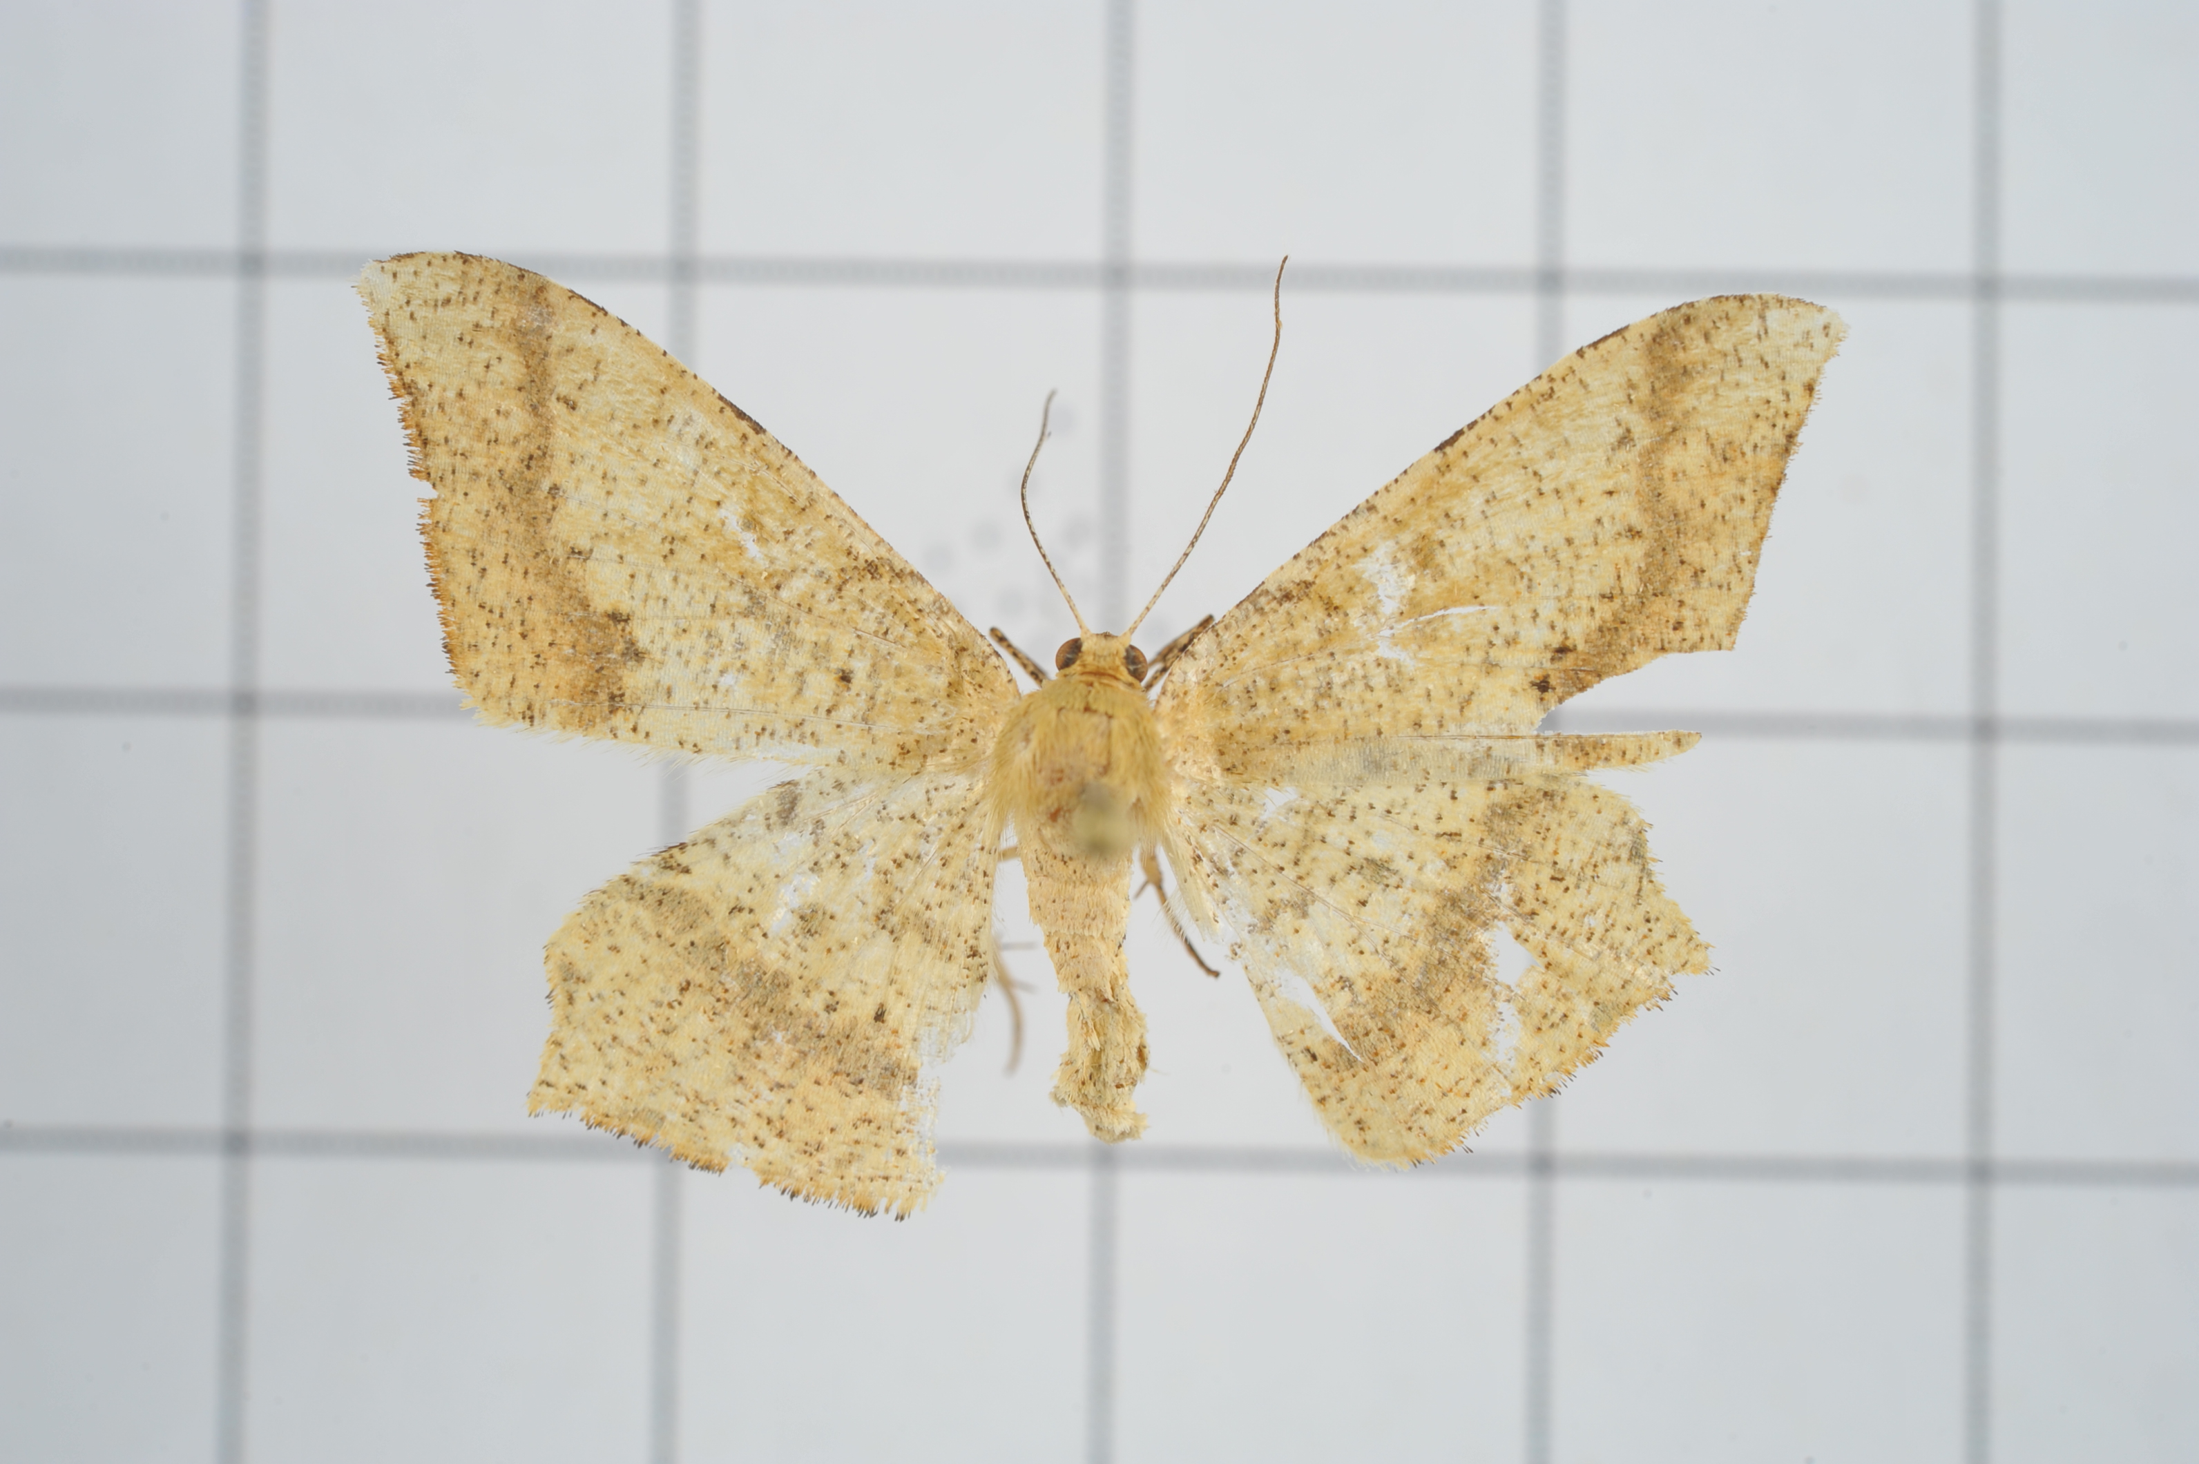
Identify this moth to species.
Krananda falcata
